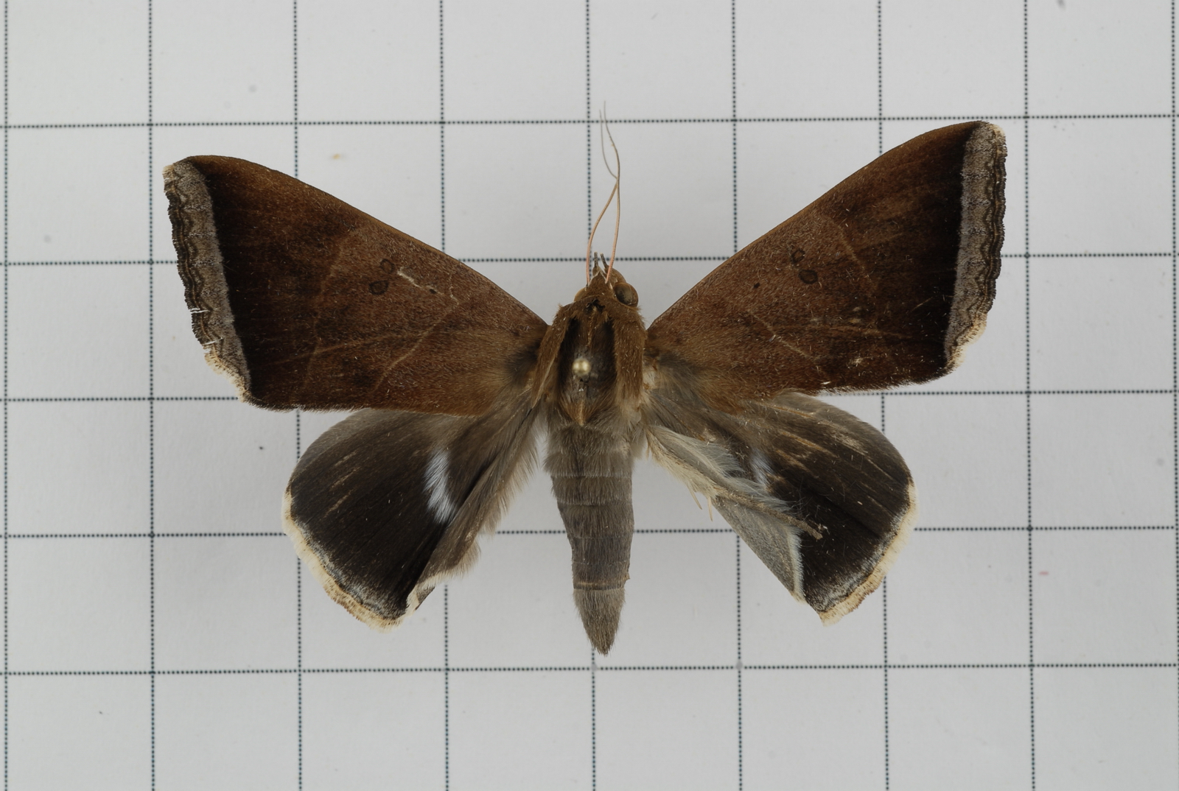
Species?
Artena dotata
